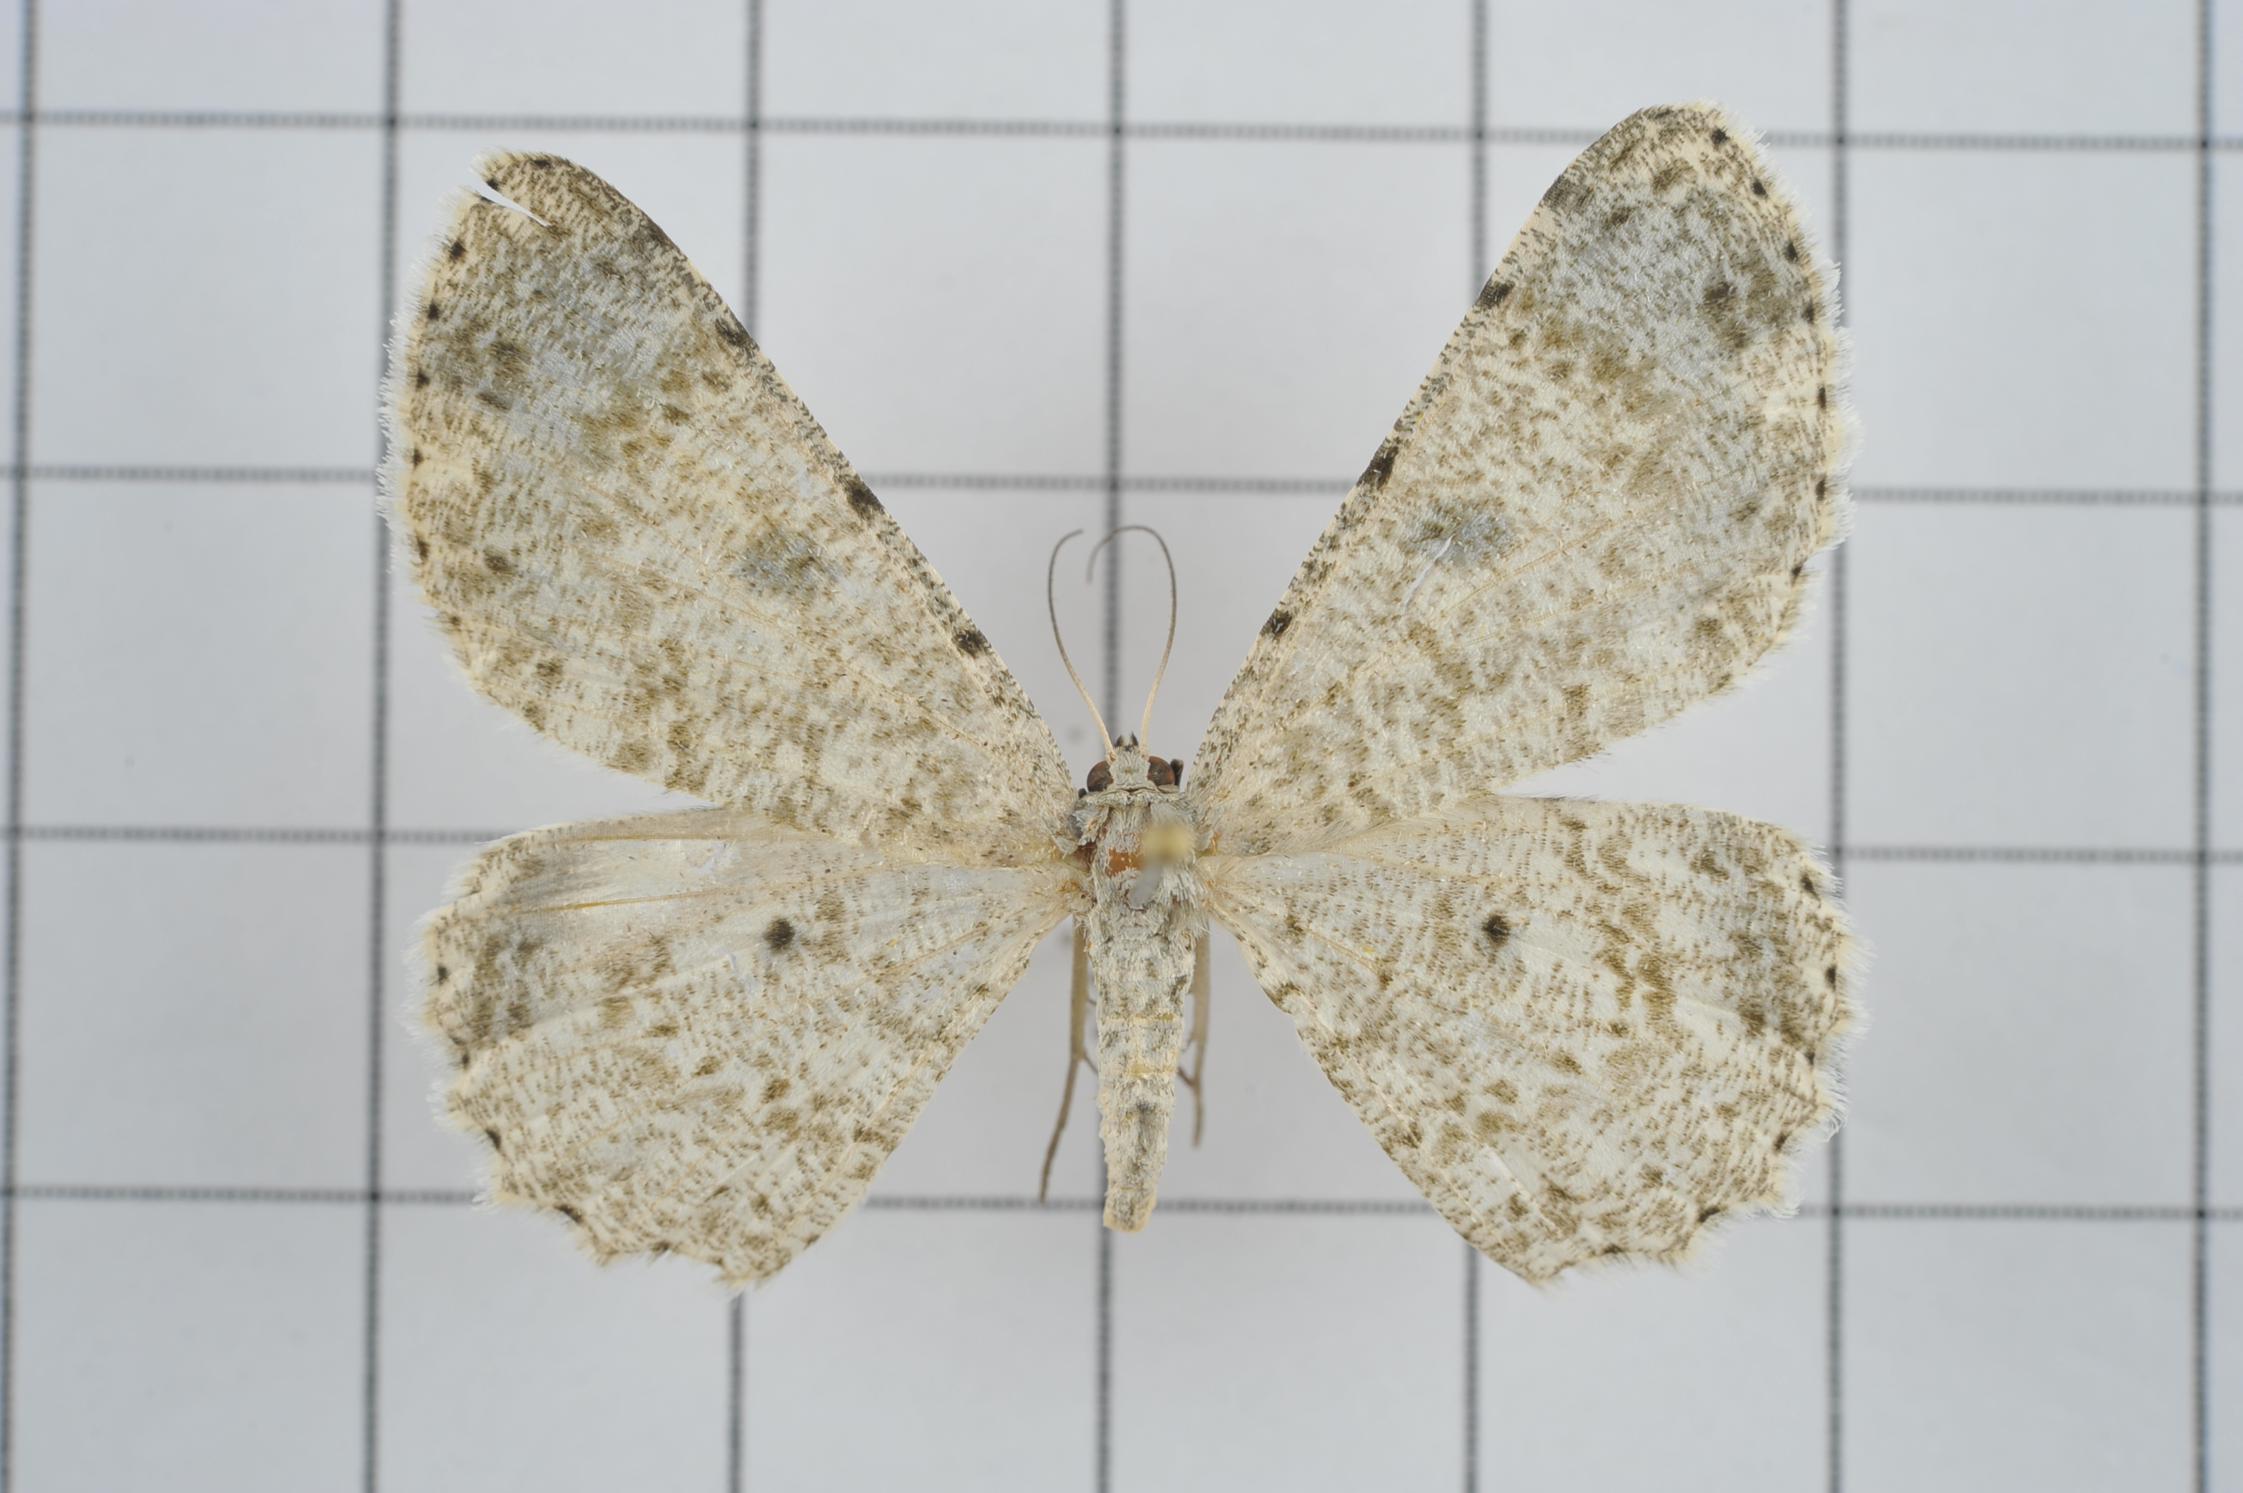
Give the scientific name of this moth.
Catoria sublavaria
